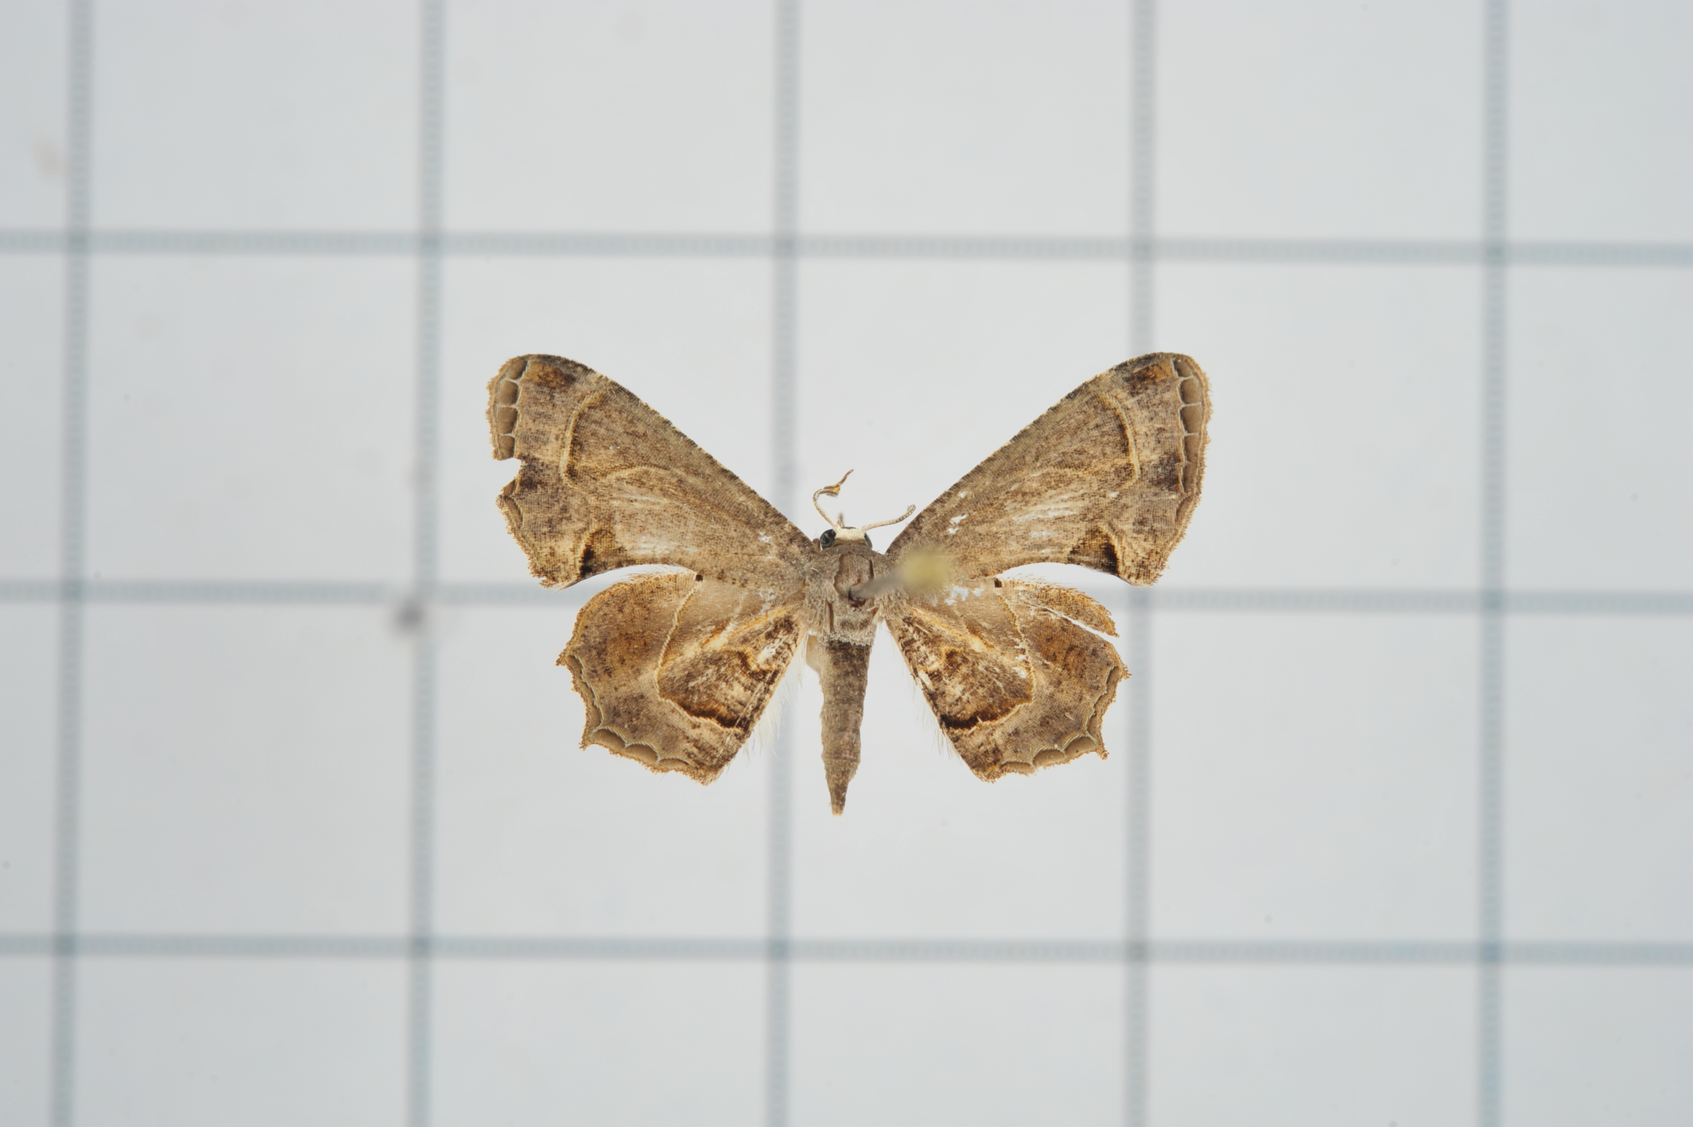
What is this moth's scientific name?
Phazaca theclatus
